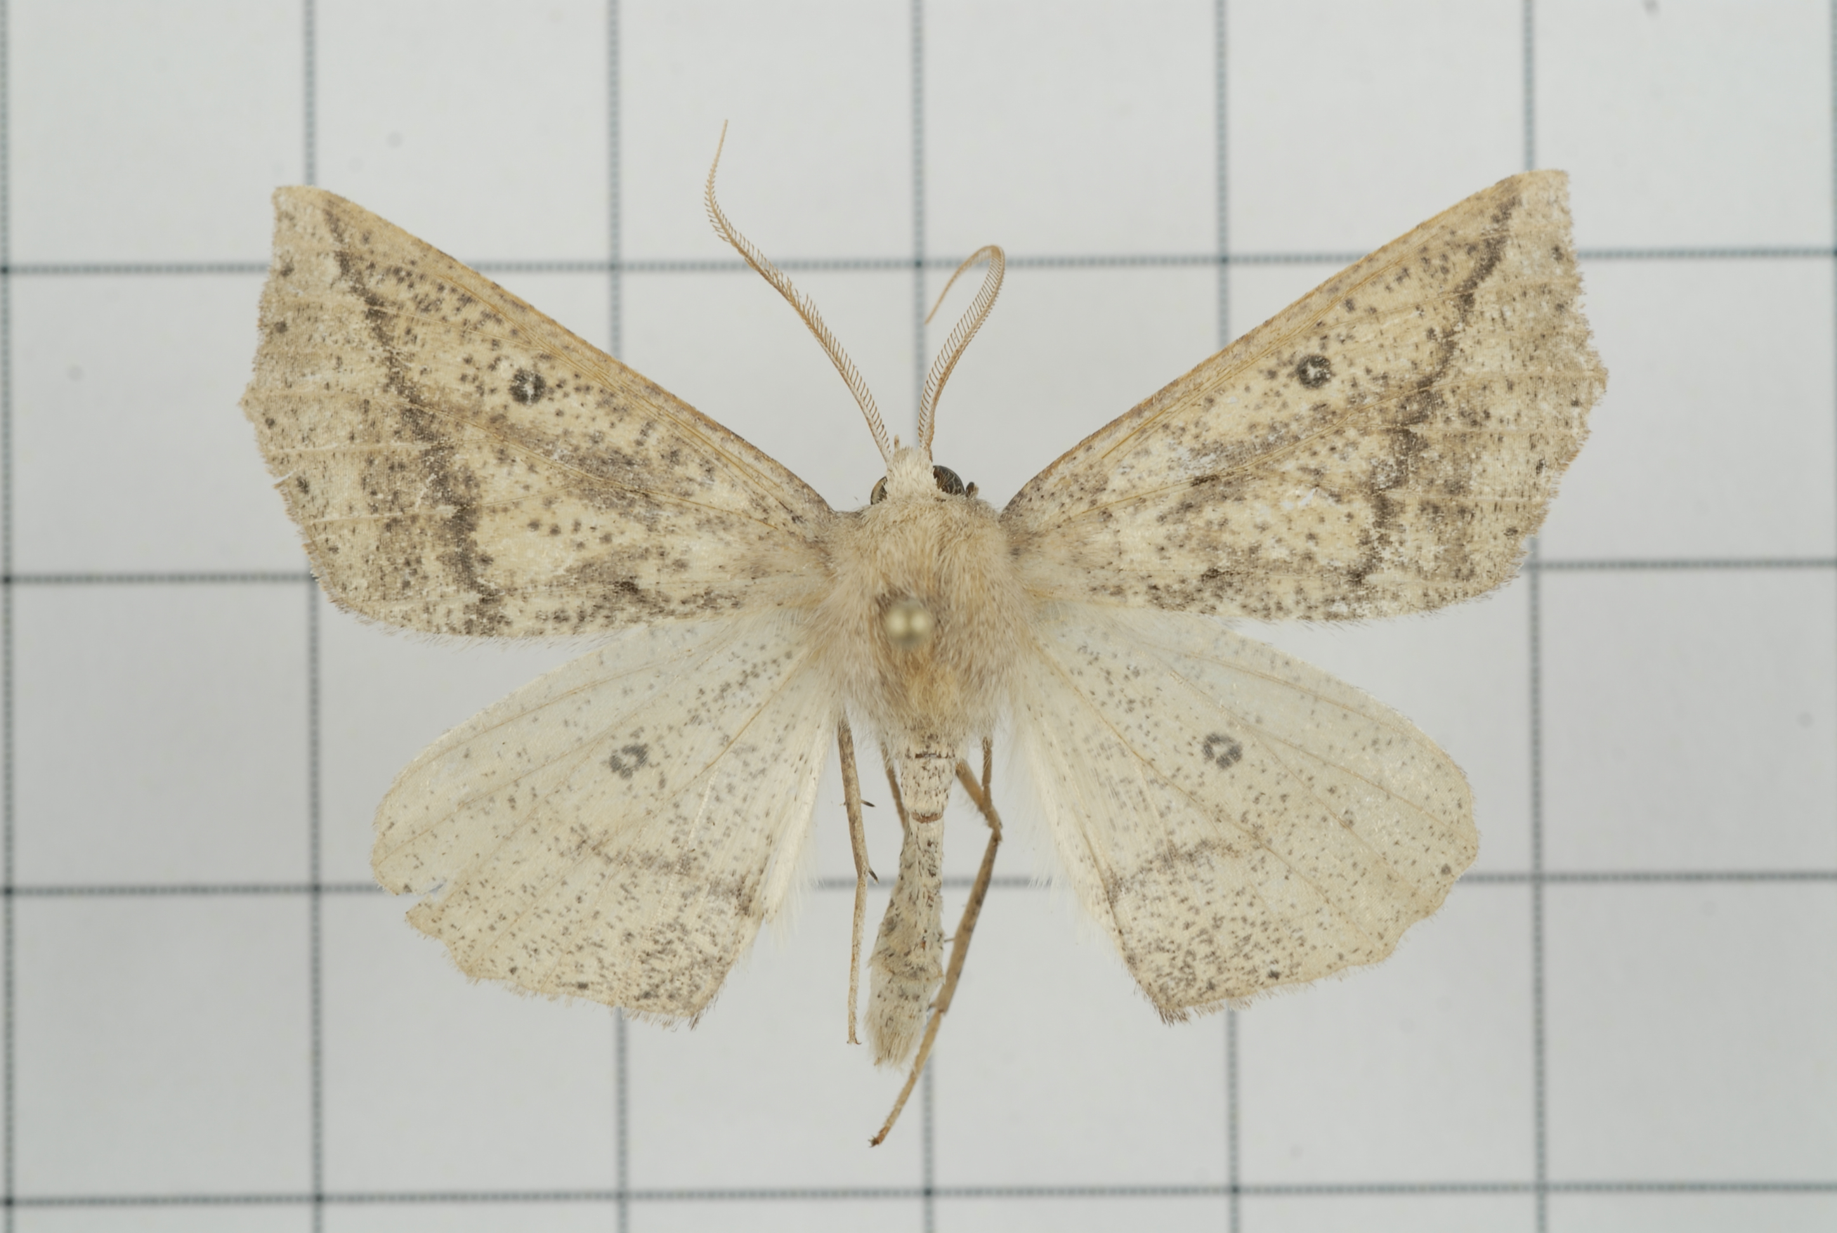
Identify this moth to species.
Odontopera albiguttulata
